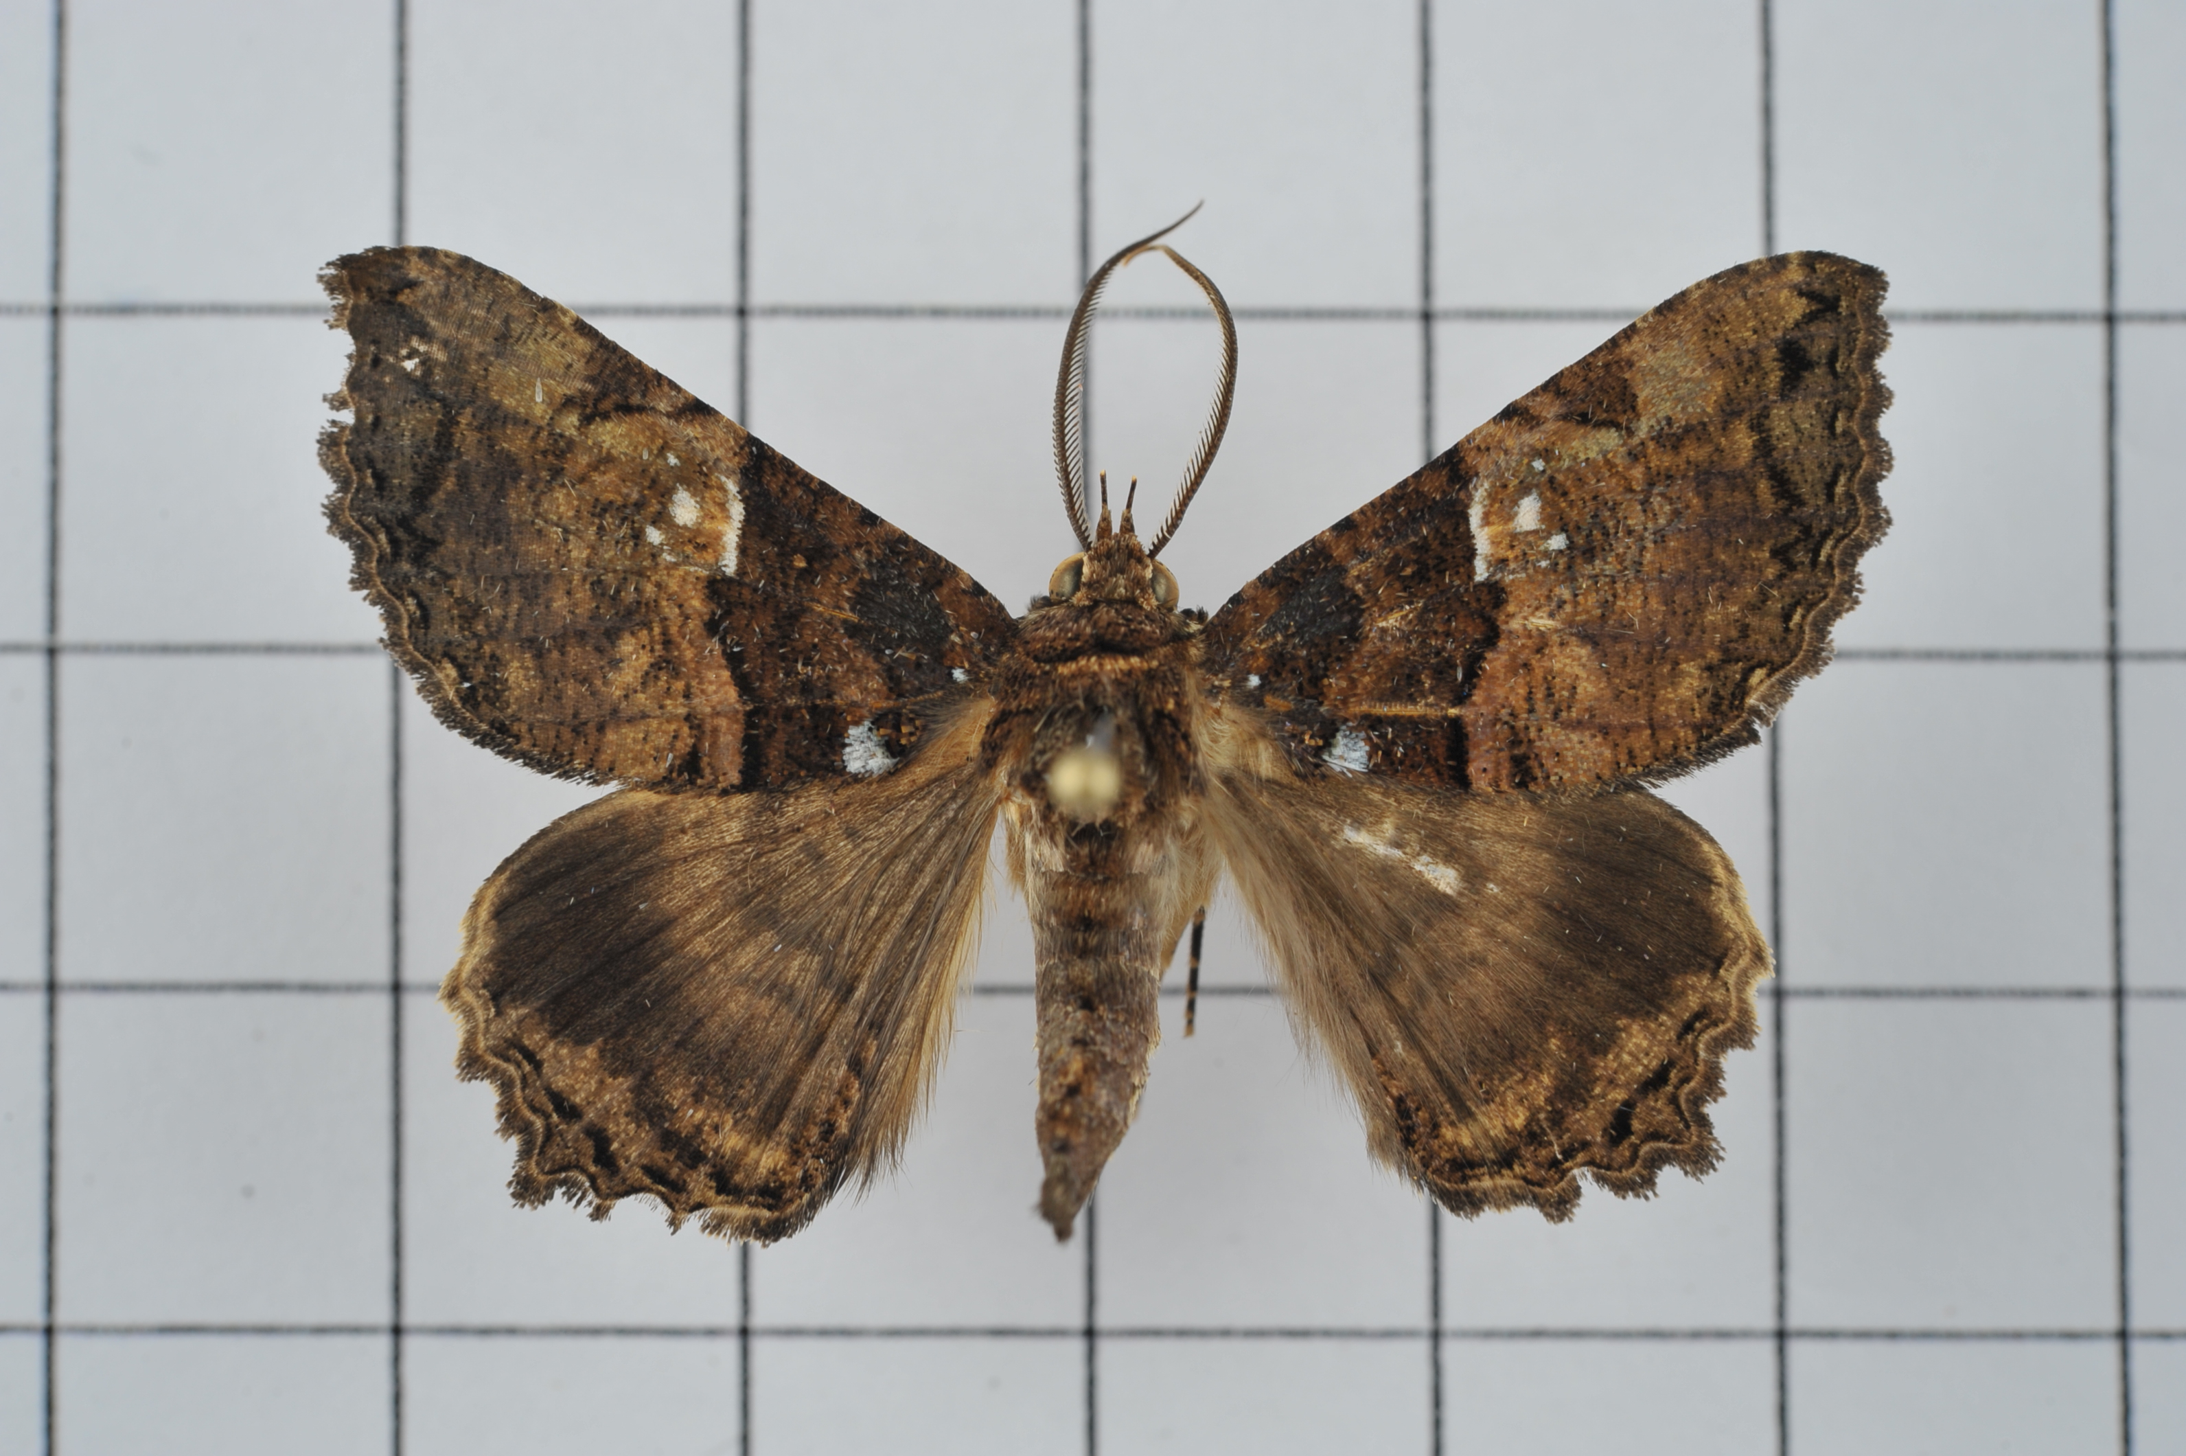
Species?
Daddala lucilla
